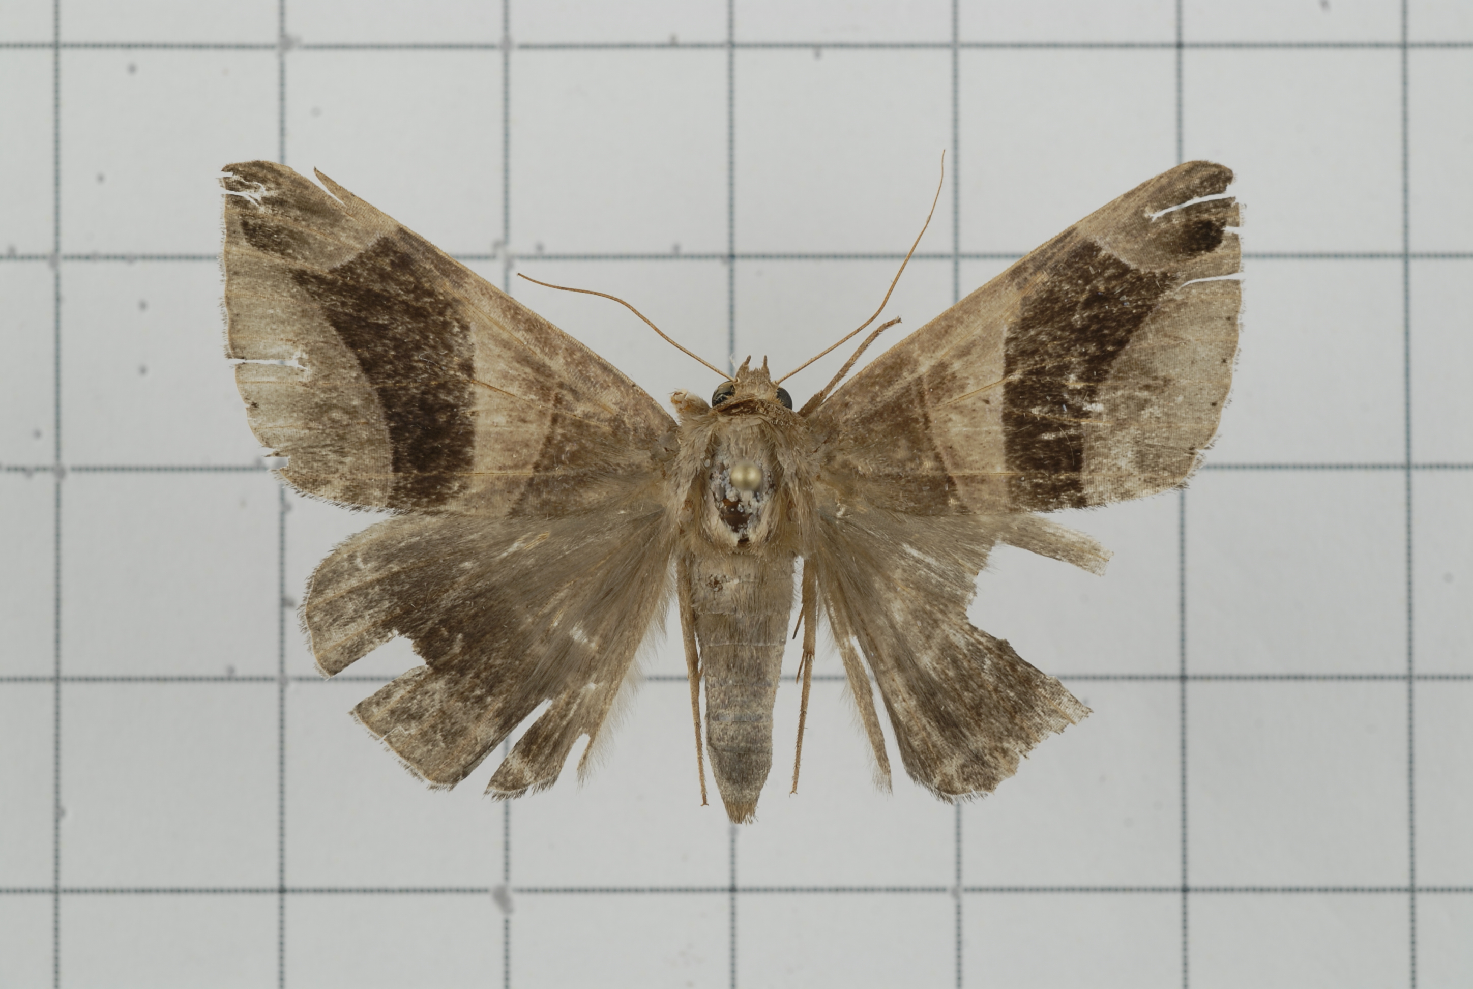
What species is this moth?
Bastilla acuta acuta
